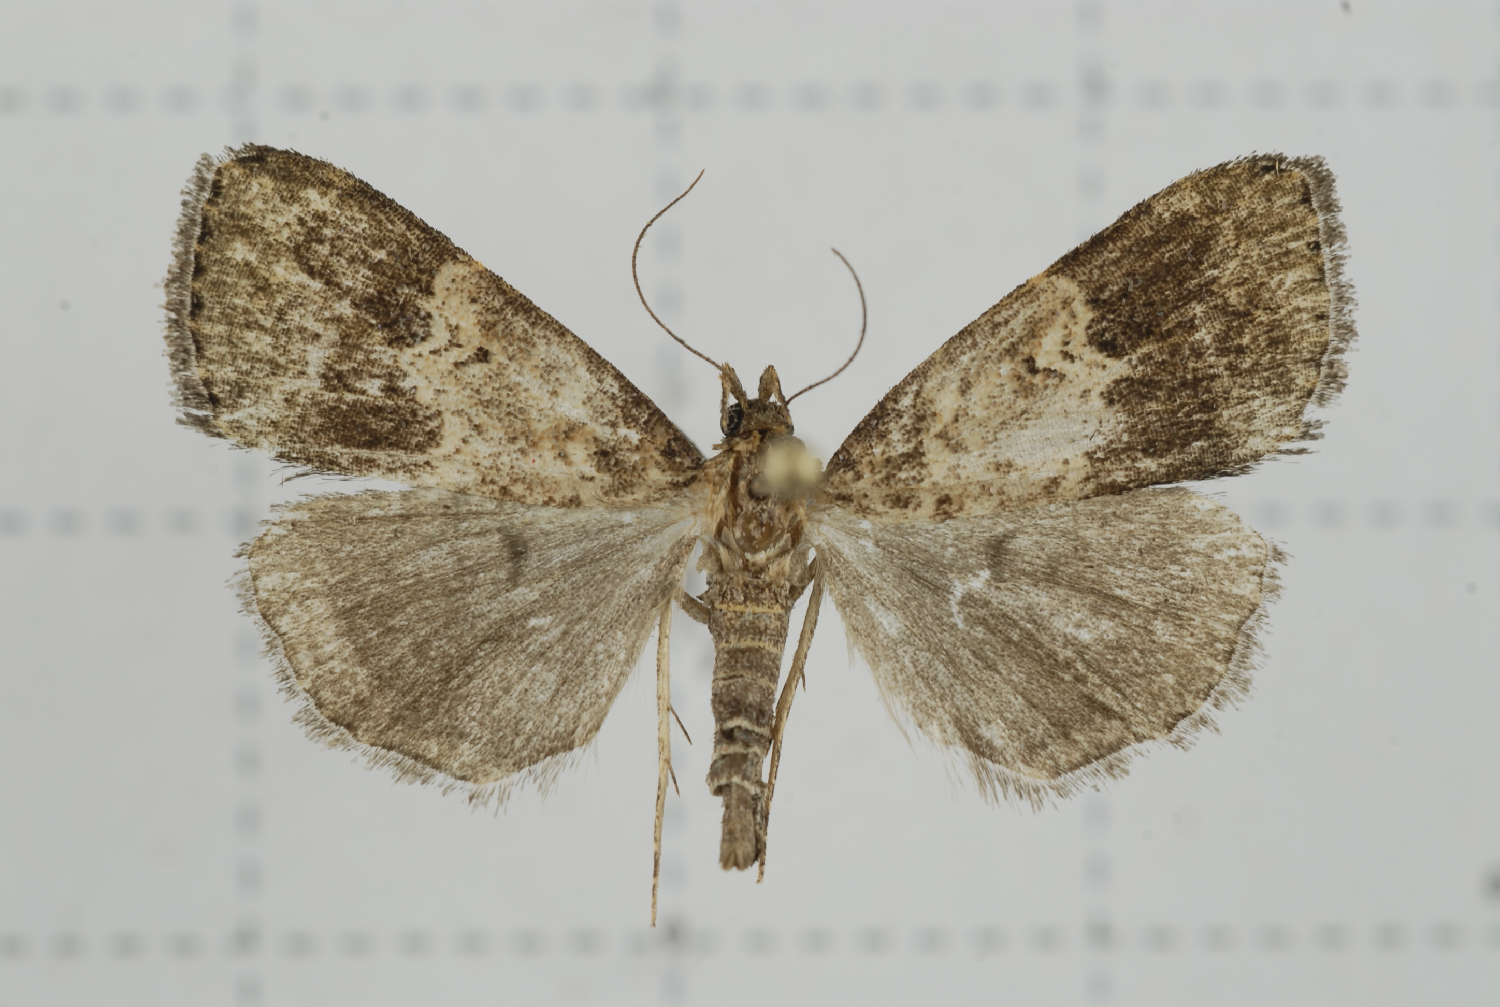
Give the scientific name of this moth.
Hydrillodes wilemani
